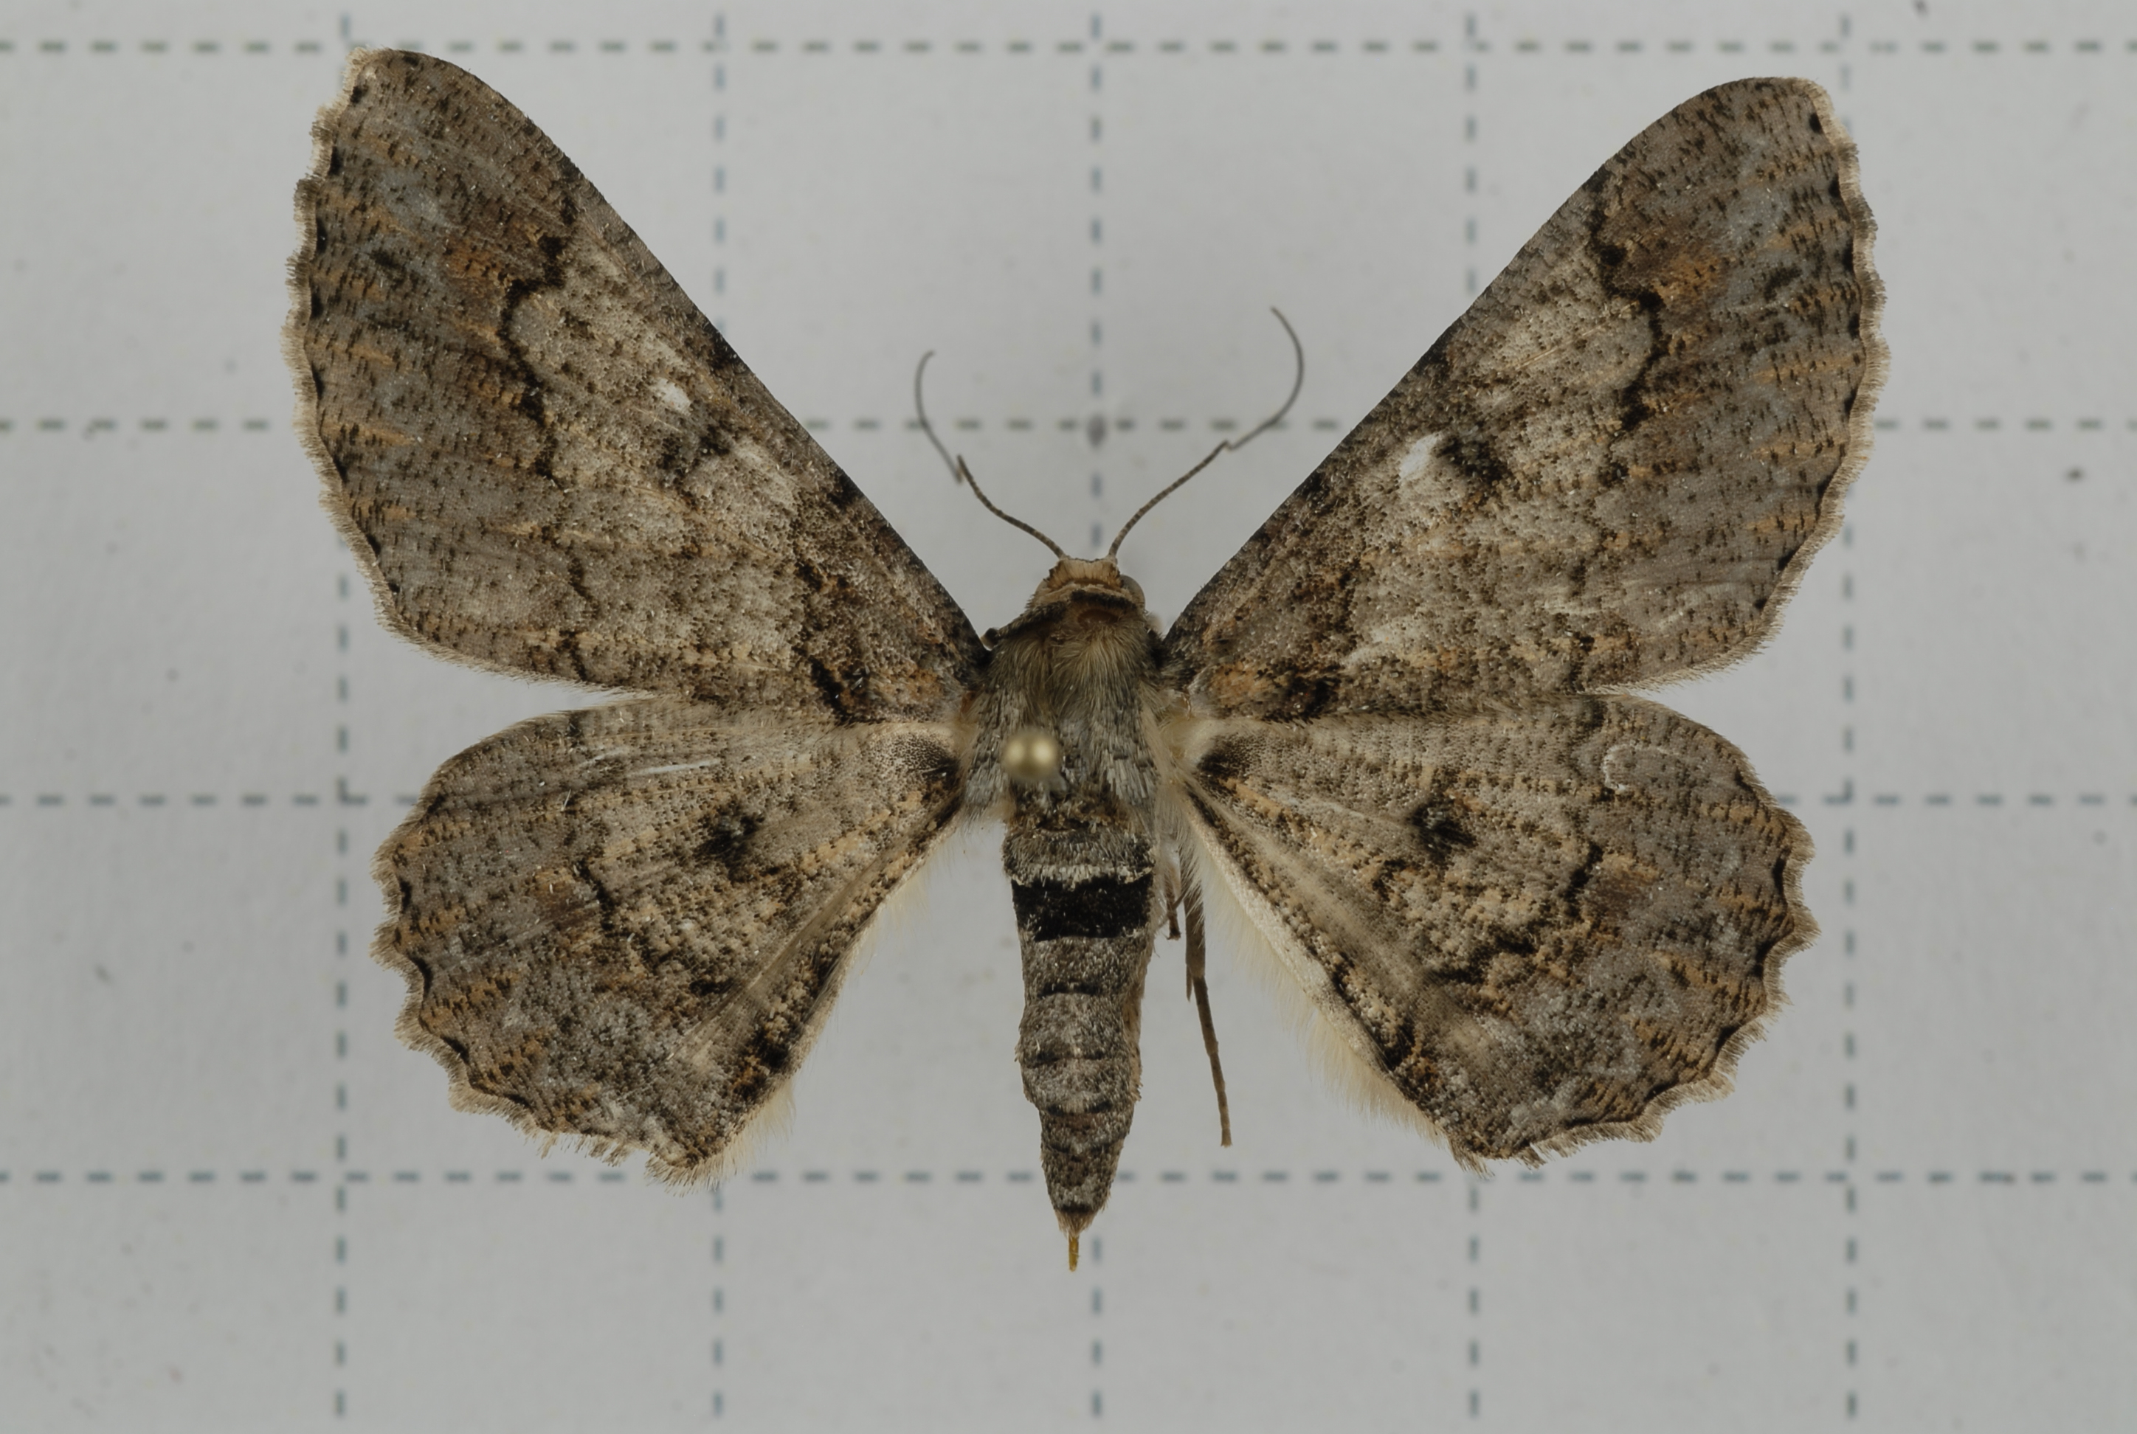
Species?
Cleora alienaria
